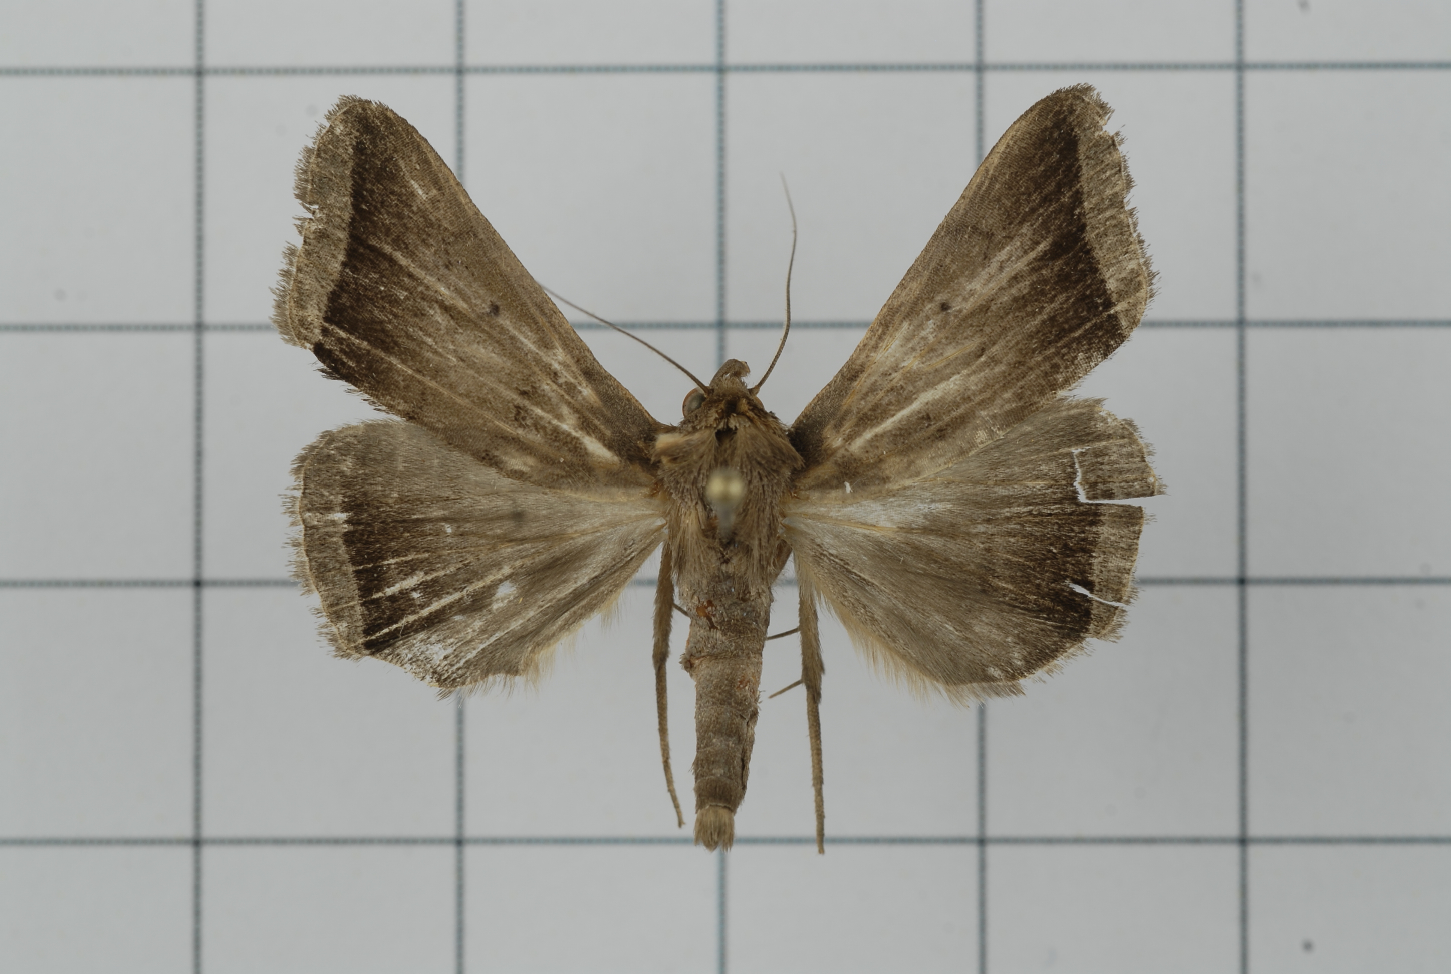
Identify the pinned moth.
Simplicia bimarginata
